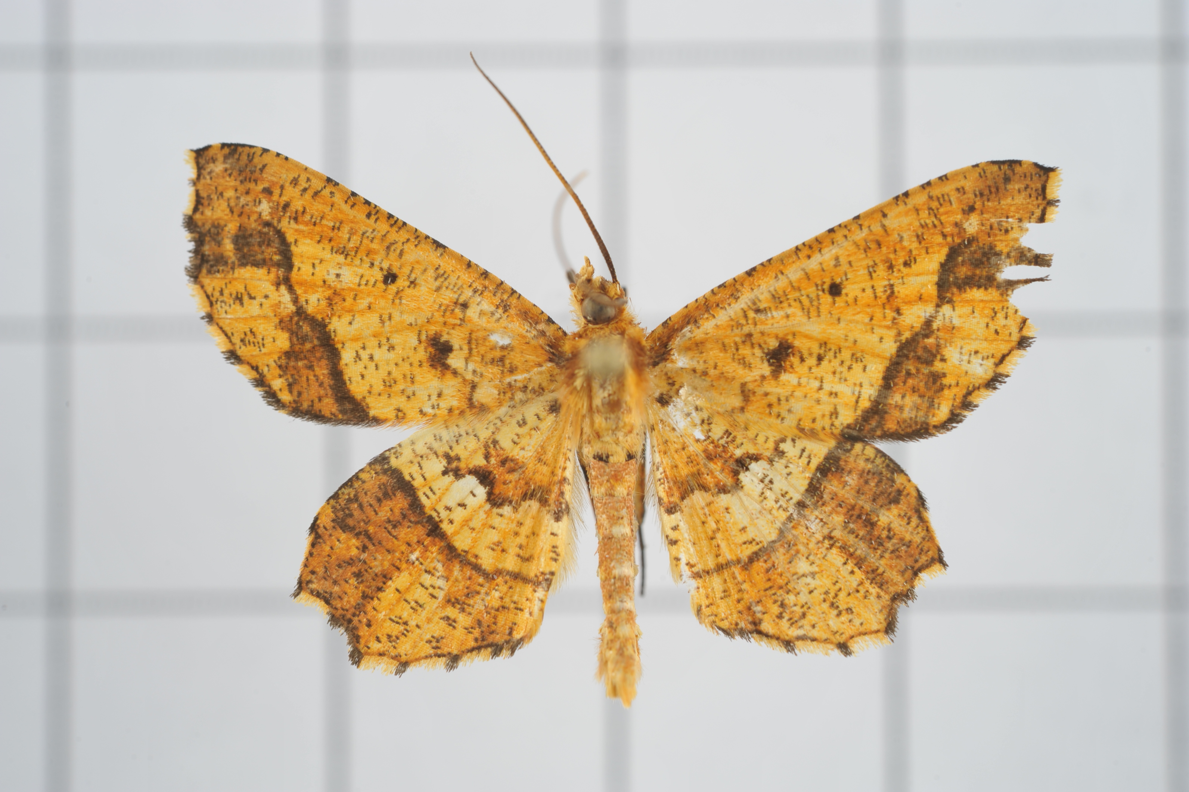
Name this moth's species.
Entomopteryx combusta combusta
